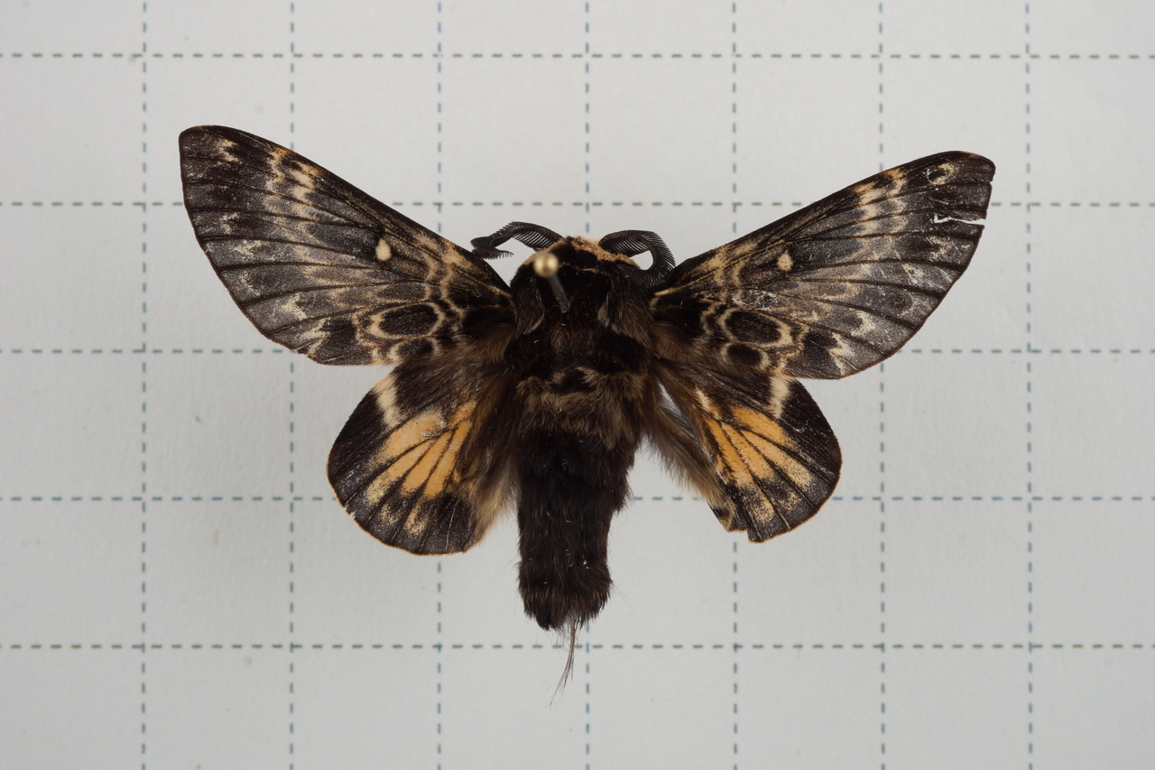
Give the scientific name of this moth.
Pyrosis ni
